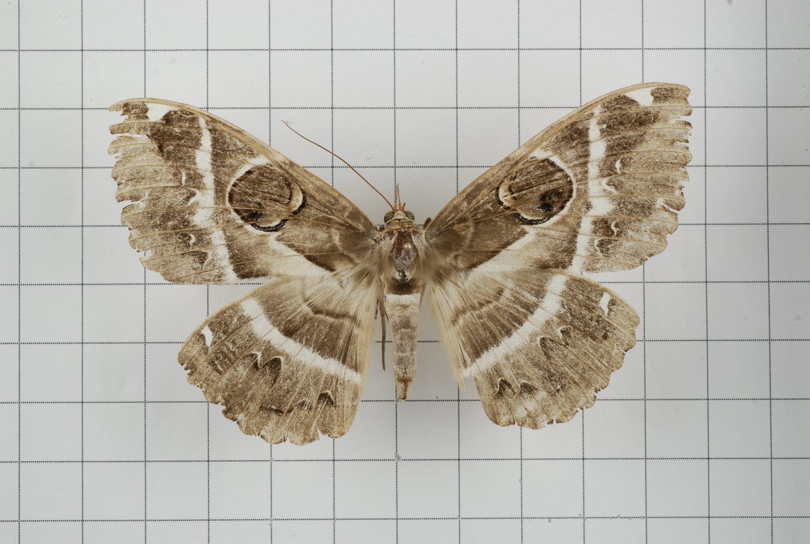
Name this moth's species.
Erebus ephesperis
